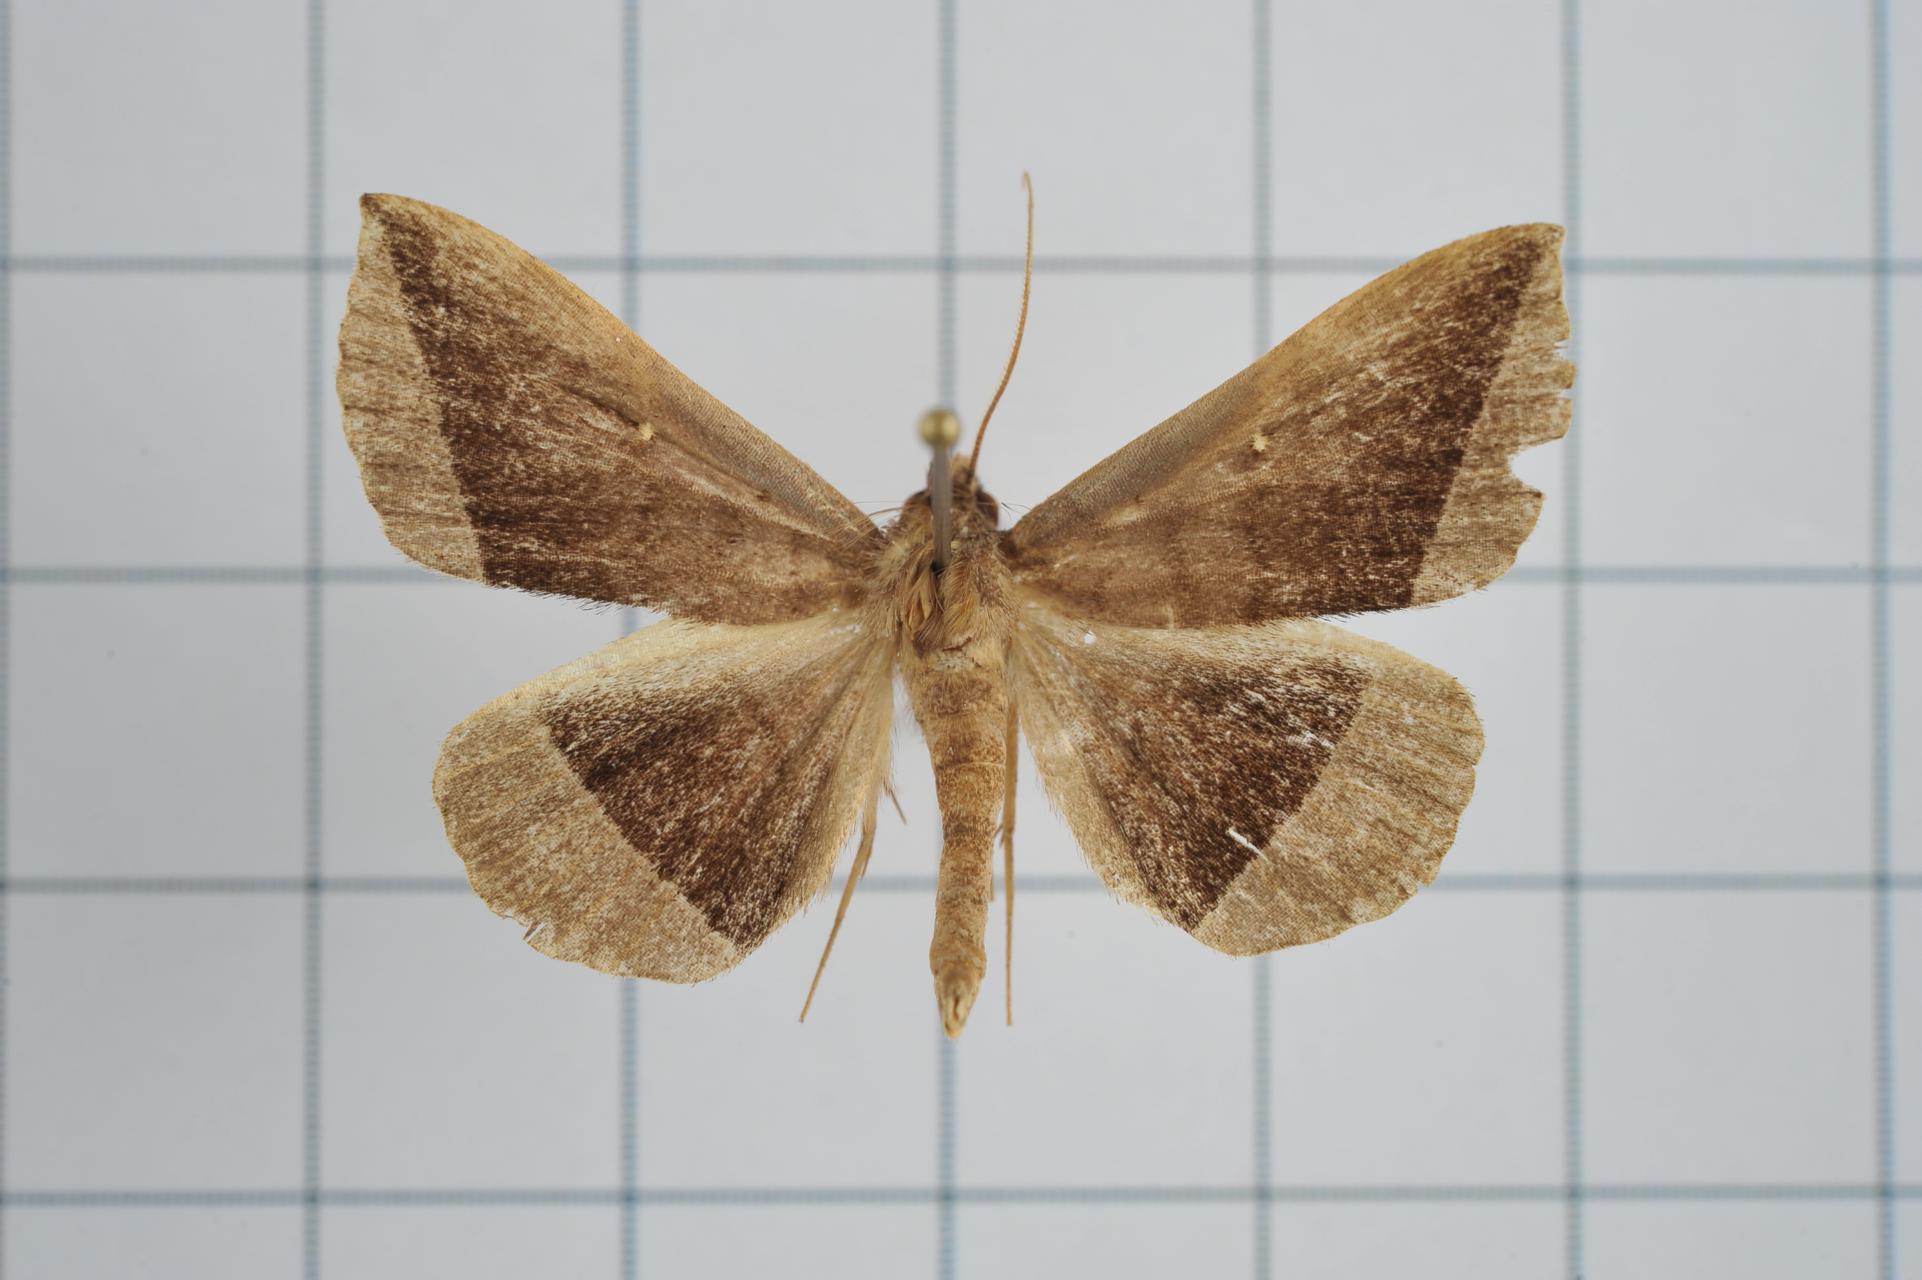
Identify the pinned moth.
Hadennia hisbonalis
